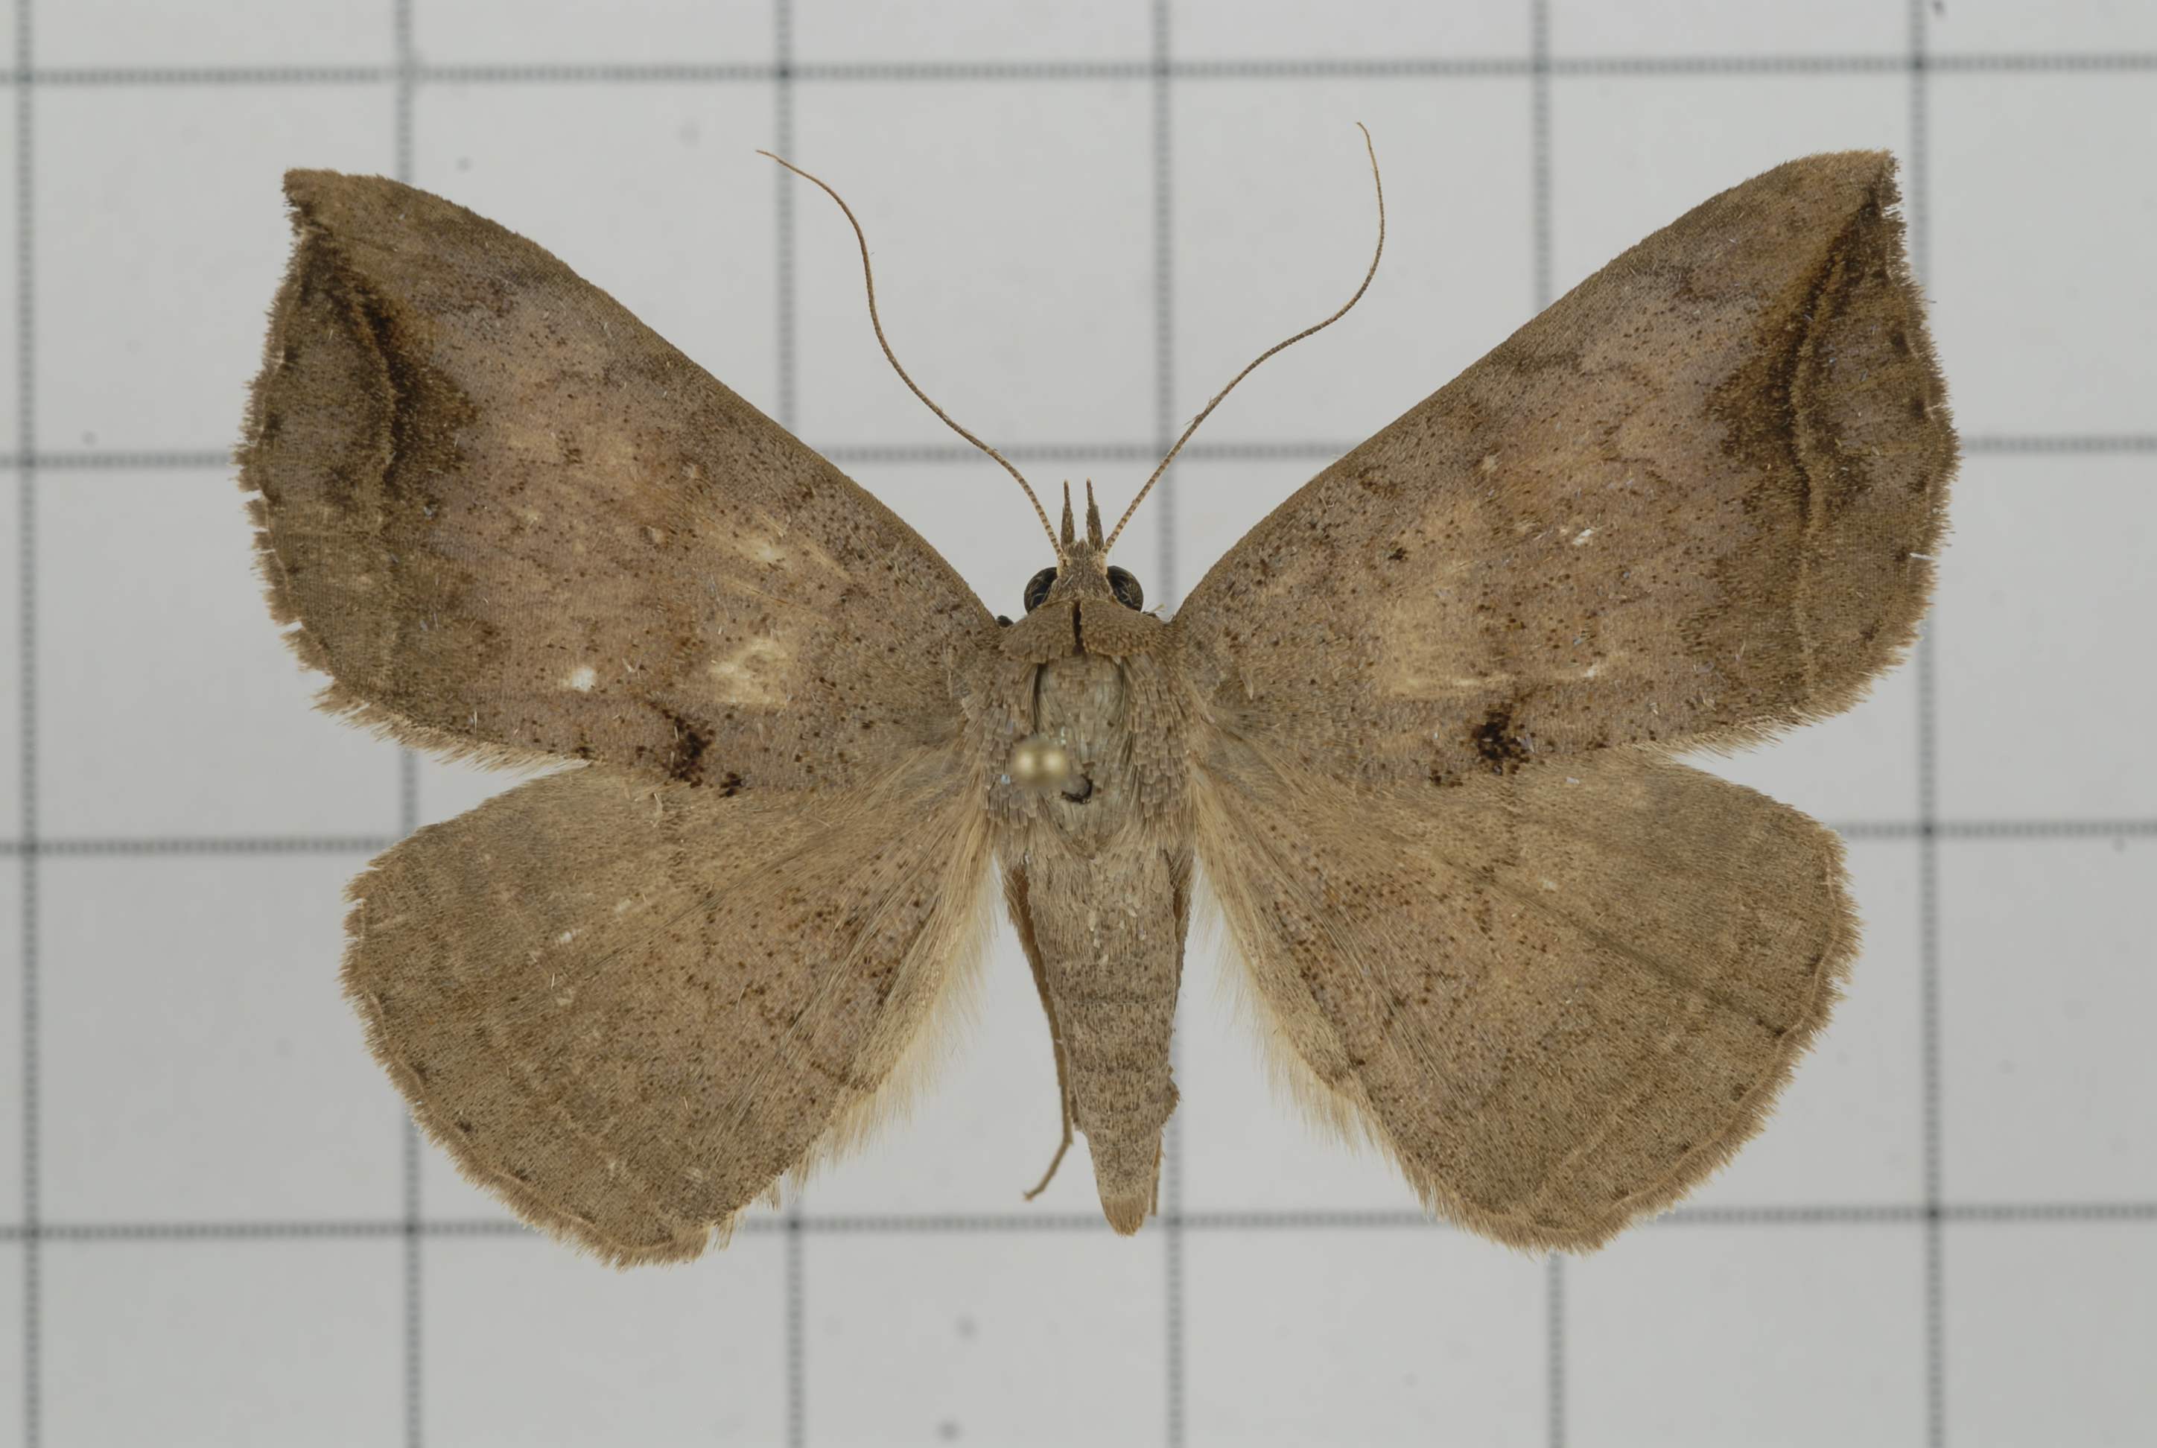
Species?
Blasticorhinus enervis
